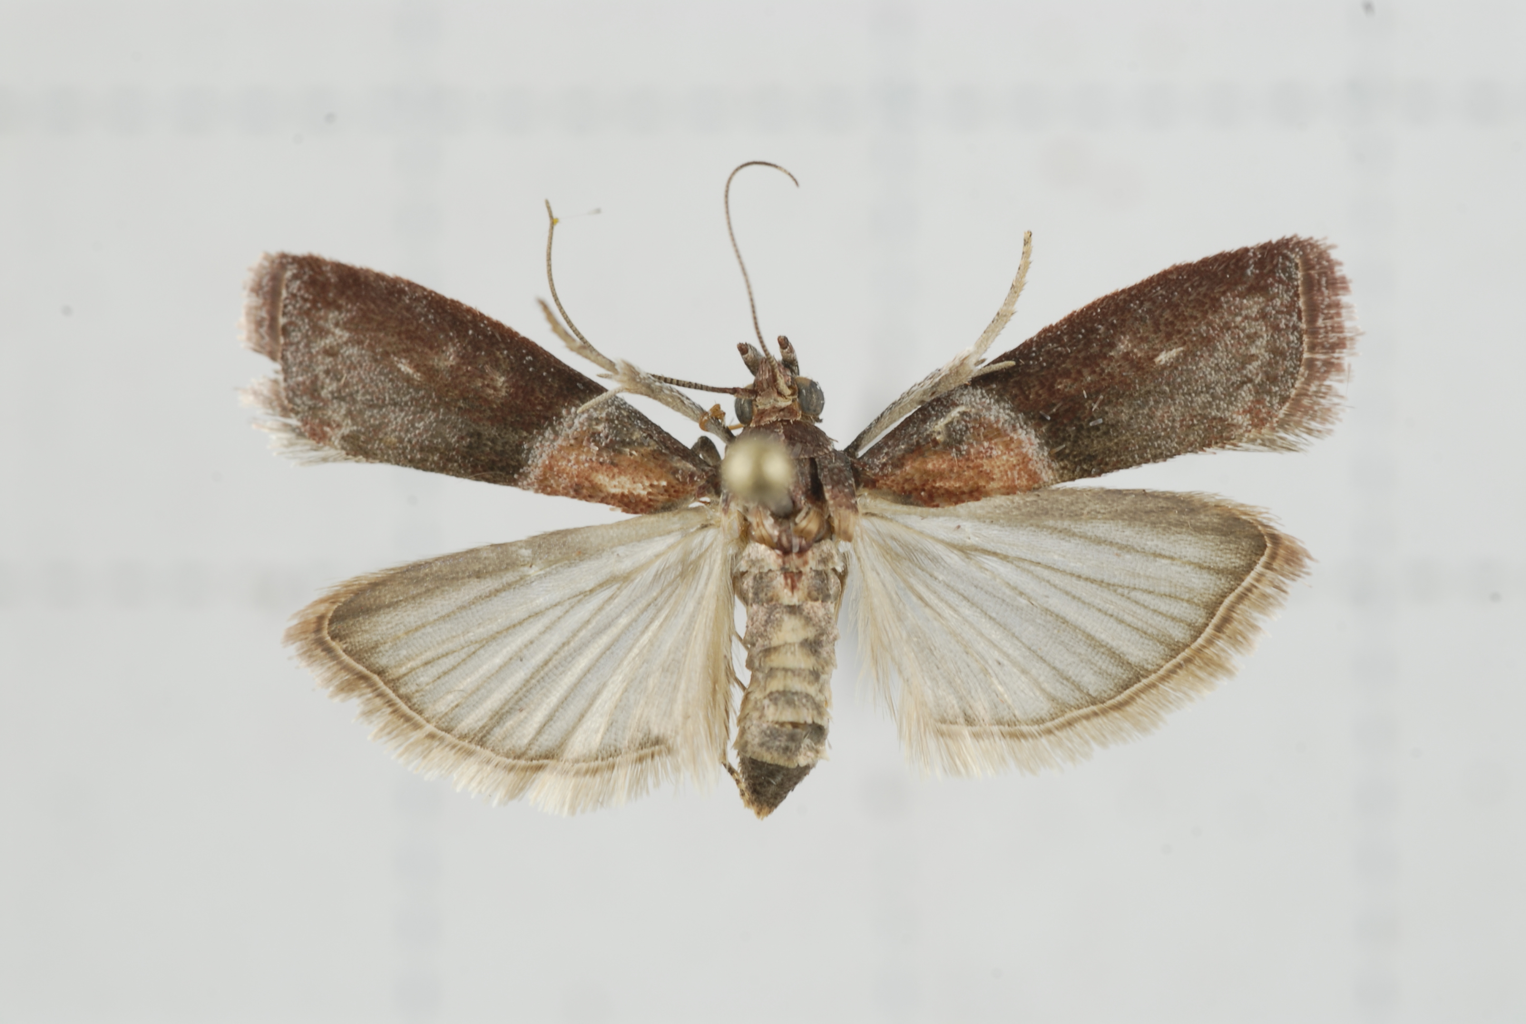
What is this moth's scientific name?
Calguia defiguralis
